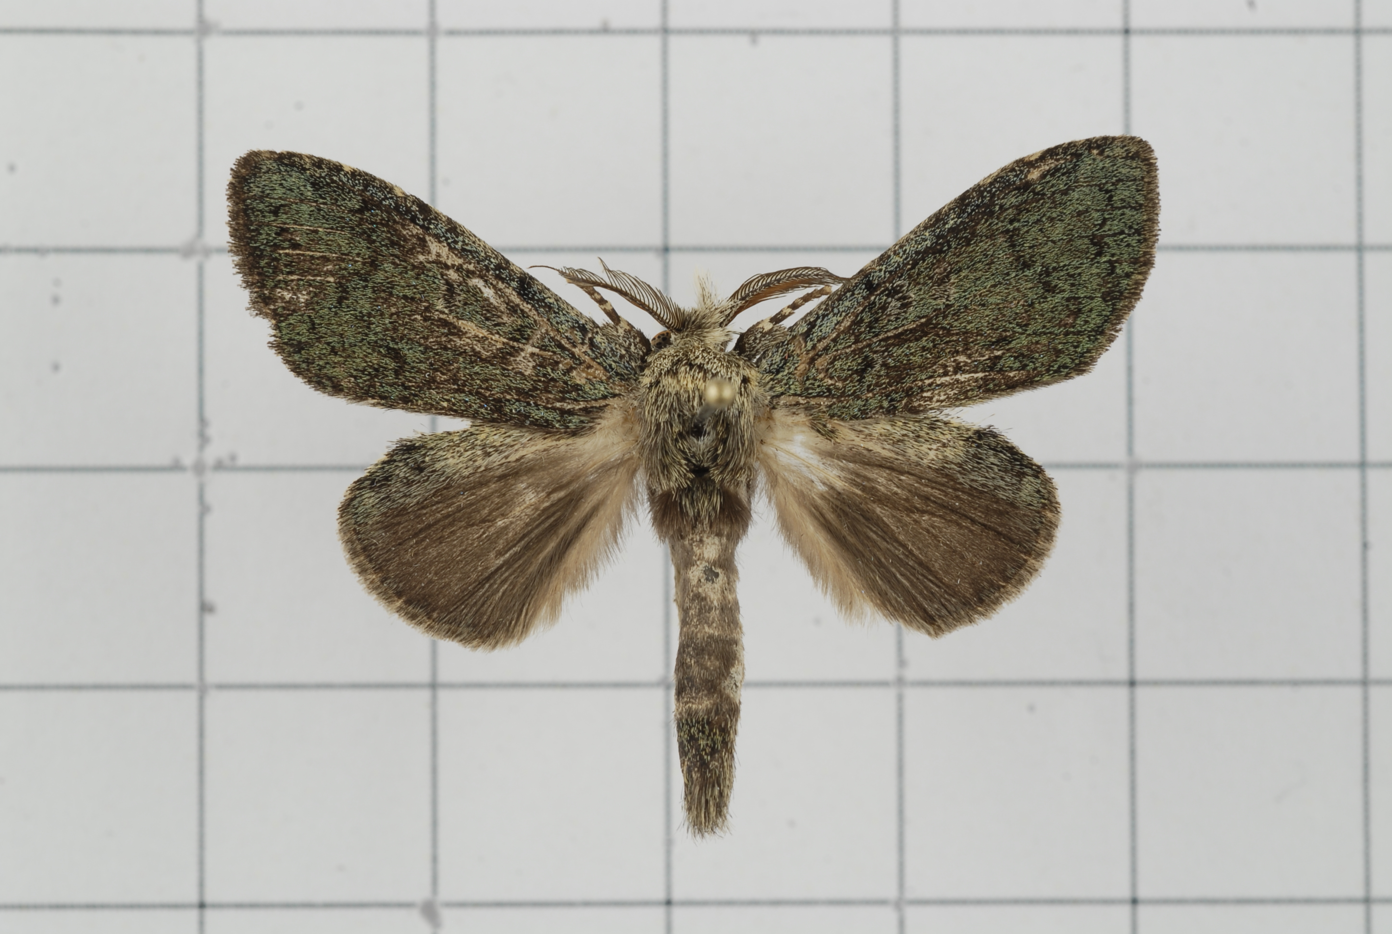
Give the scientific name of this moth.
Syntypistis viridipicta
